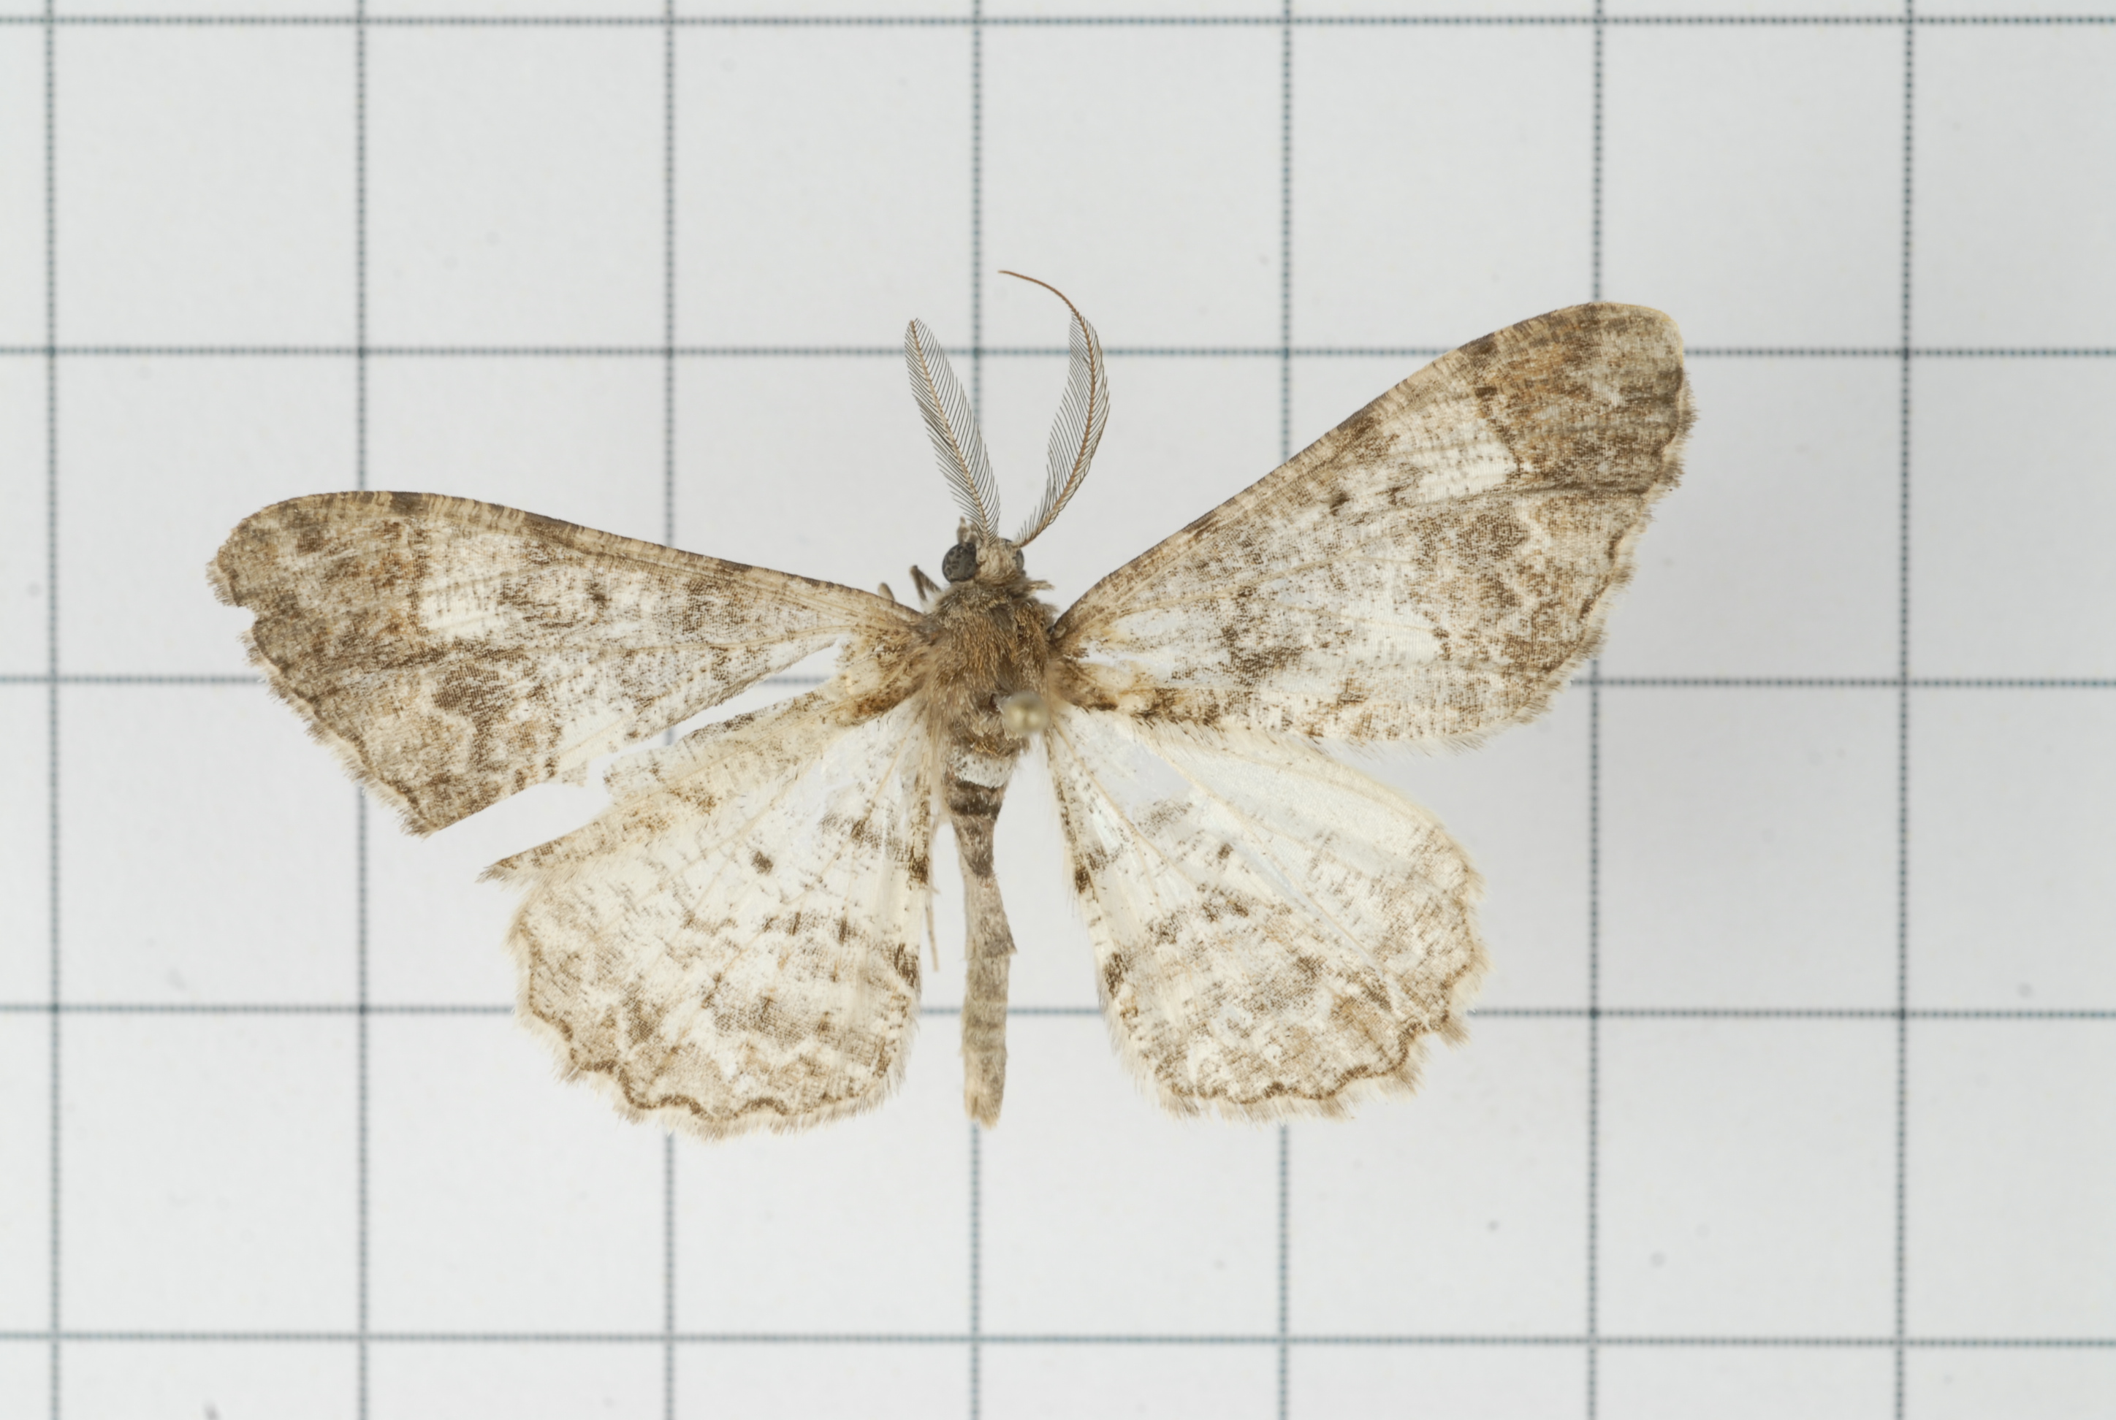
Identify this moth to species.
Alcis admissaria undularia
